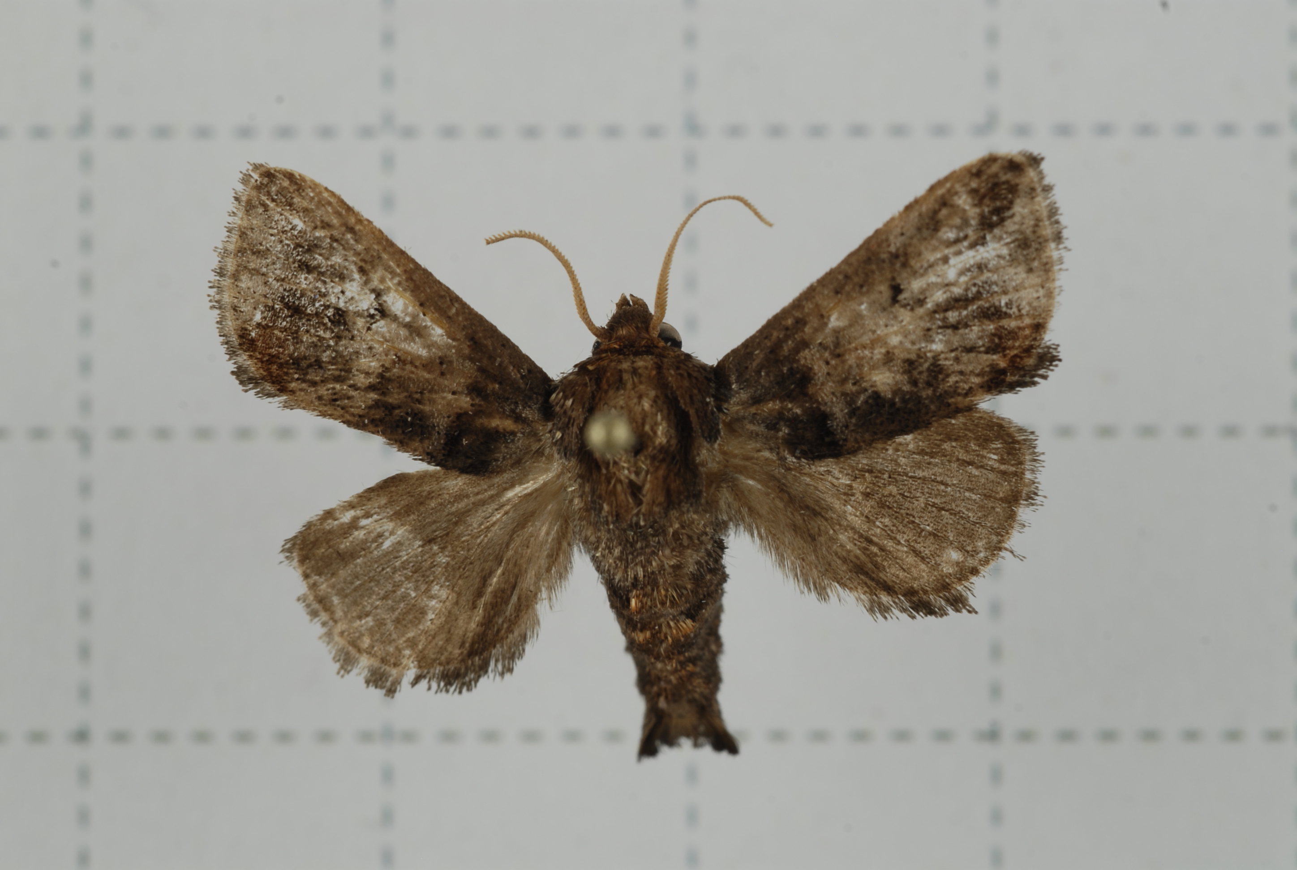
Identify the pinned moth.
Phlossa conjuncta
